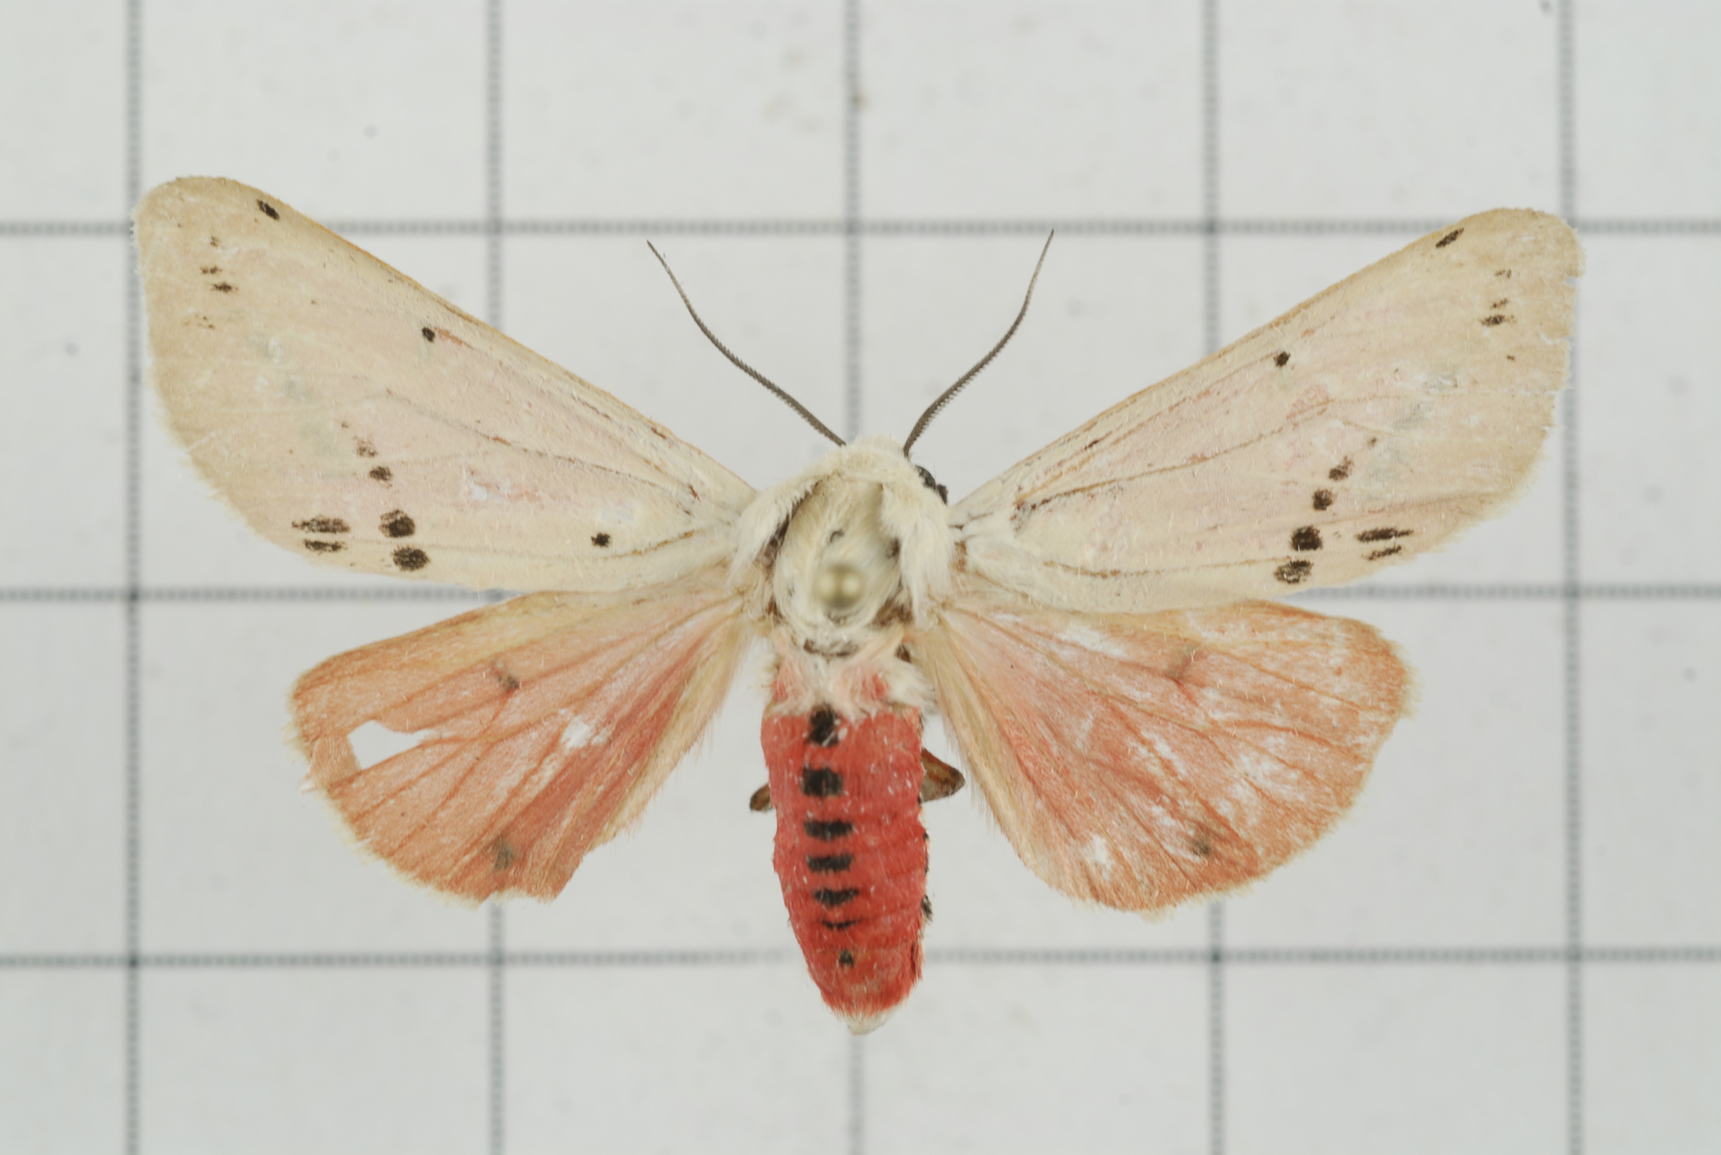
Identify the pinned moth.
Spilarctia subcarnea
